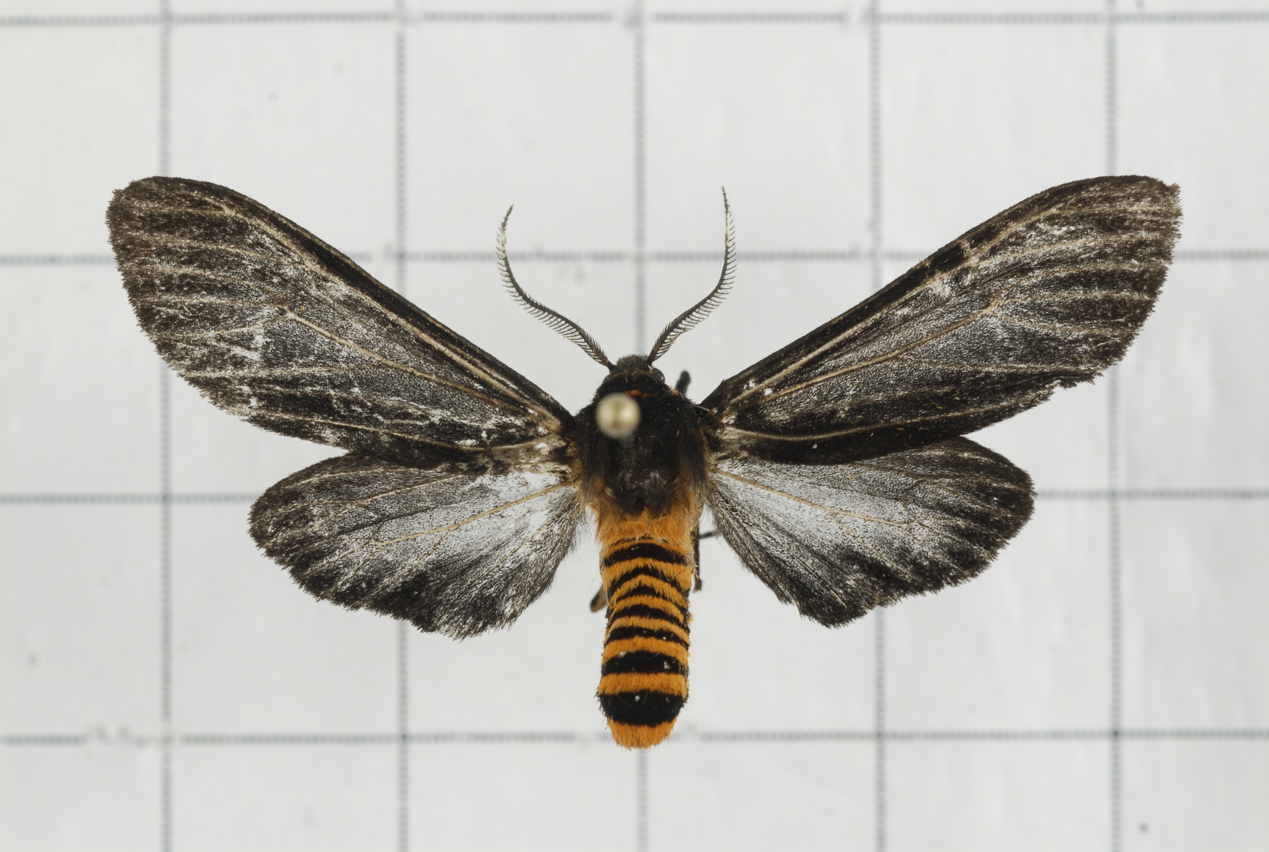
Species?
Amsactoides solitaria
